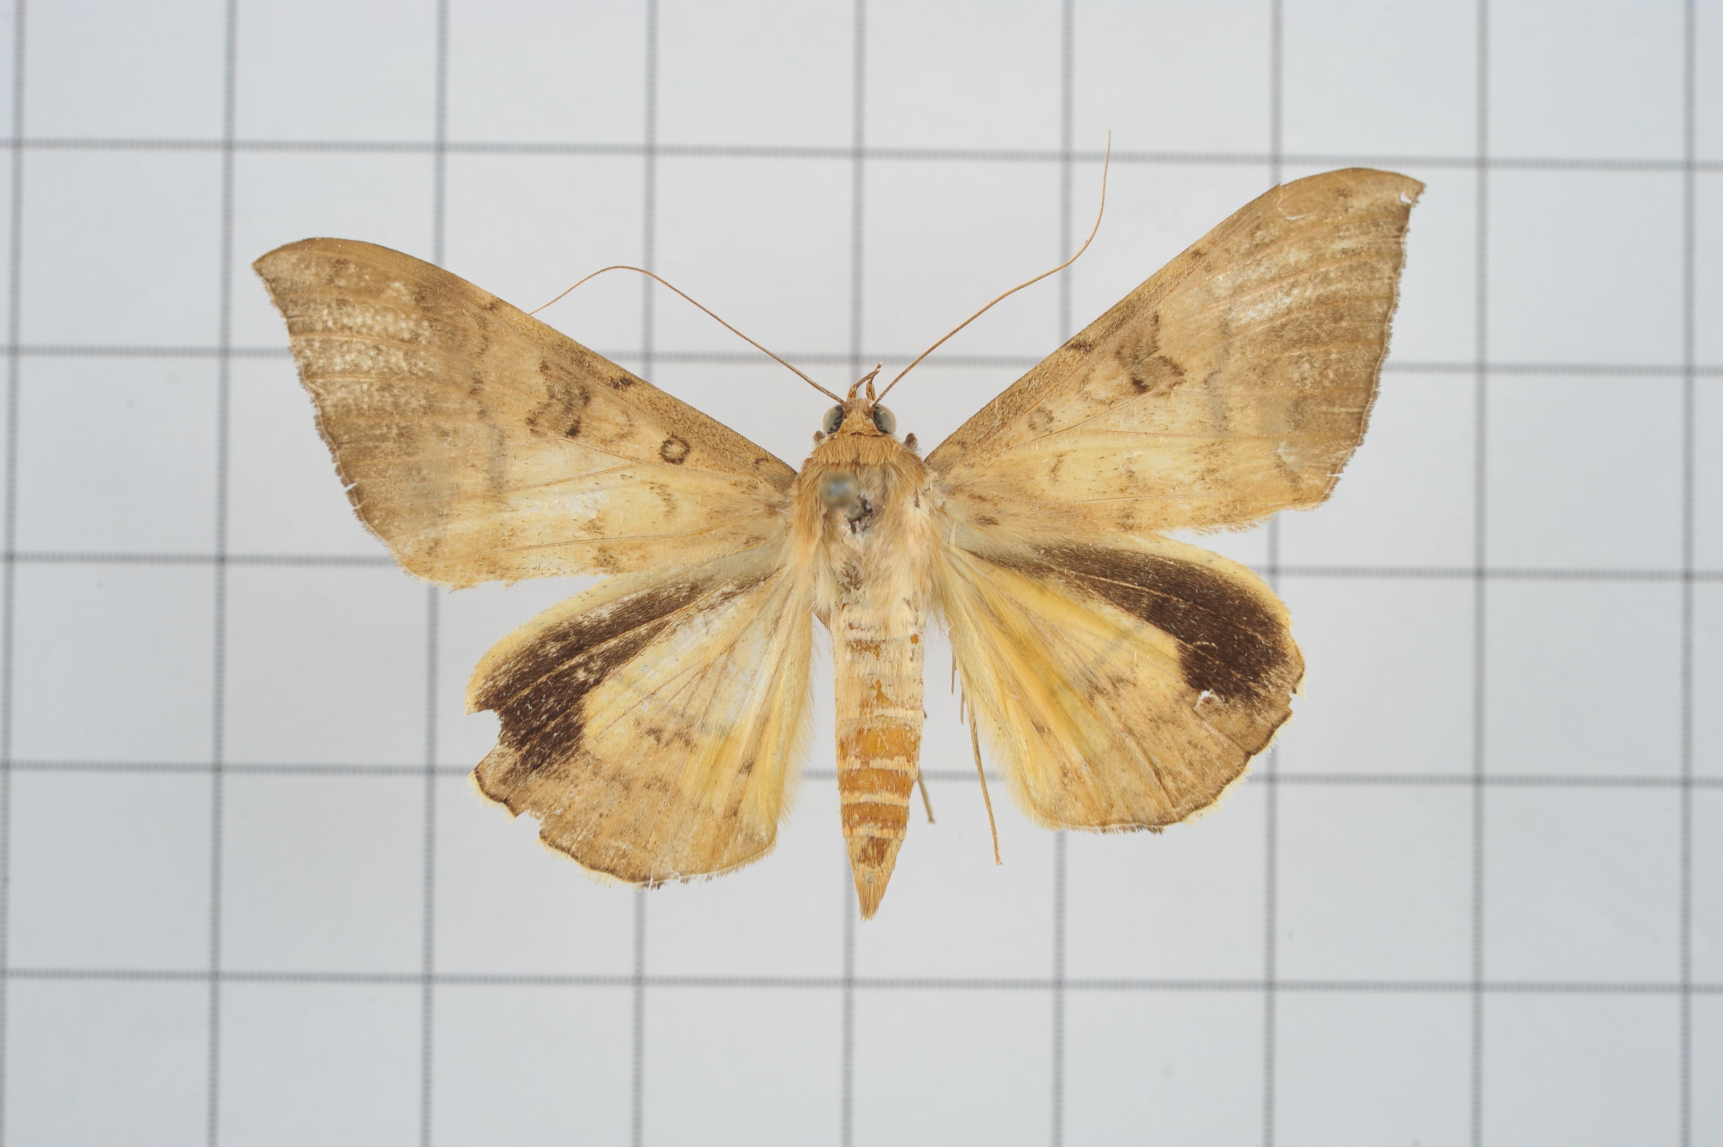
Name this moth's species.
Oxyodes scrobiculata
